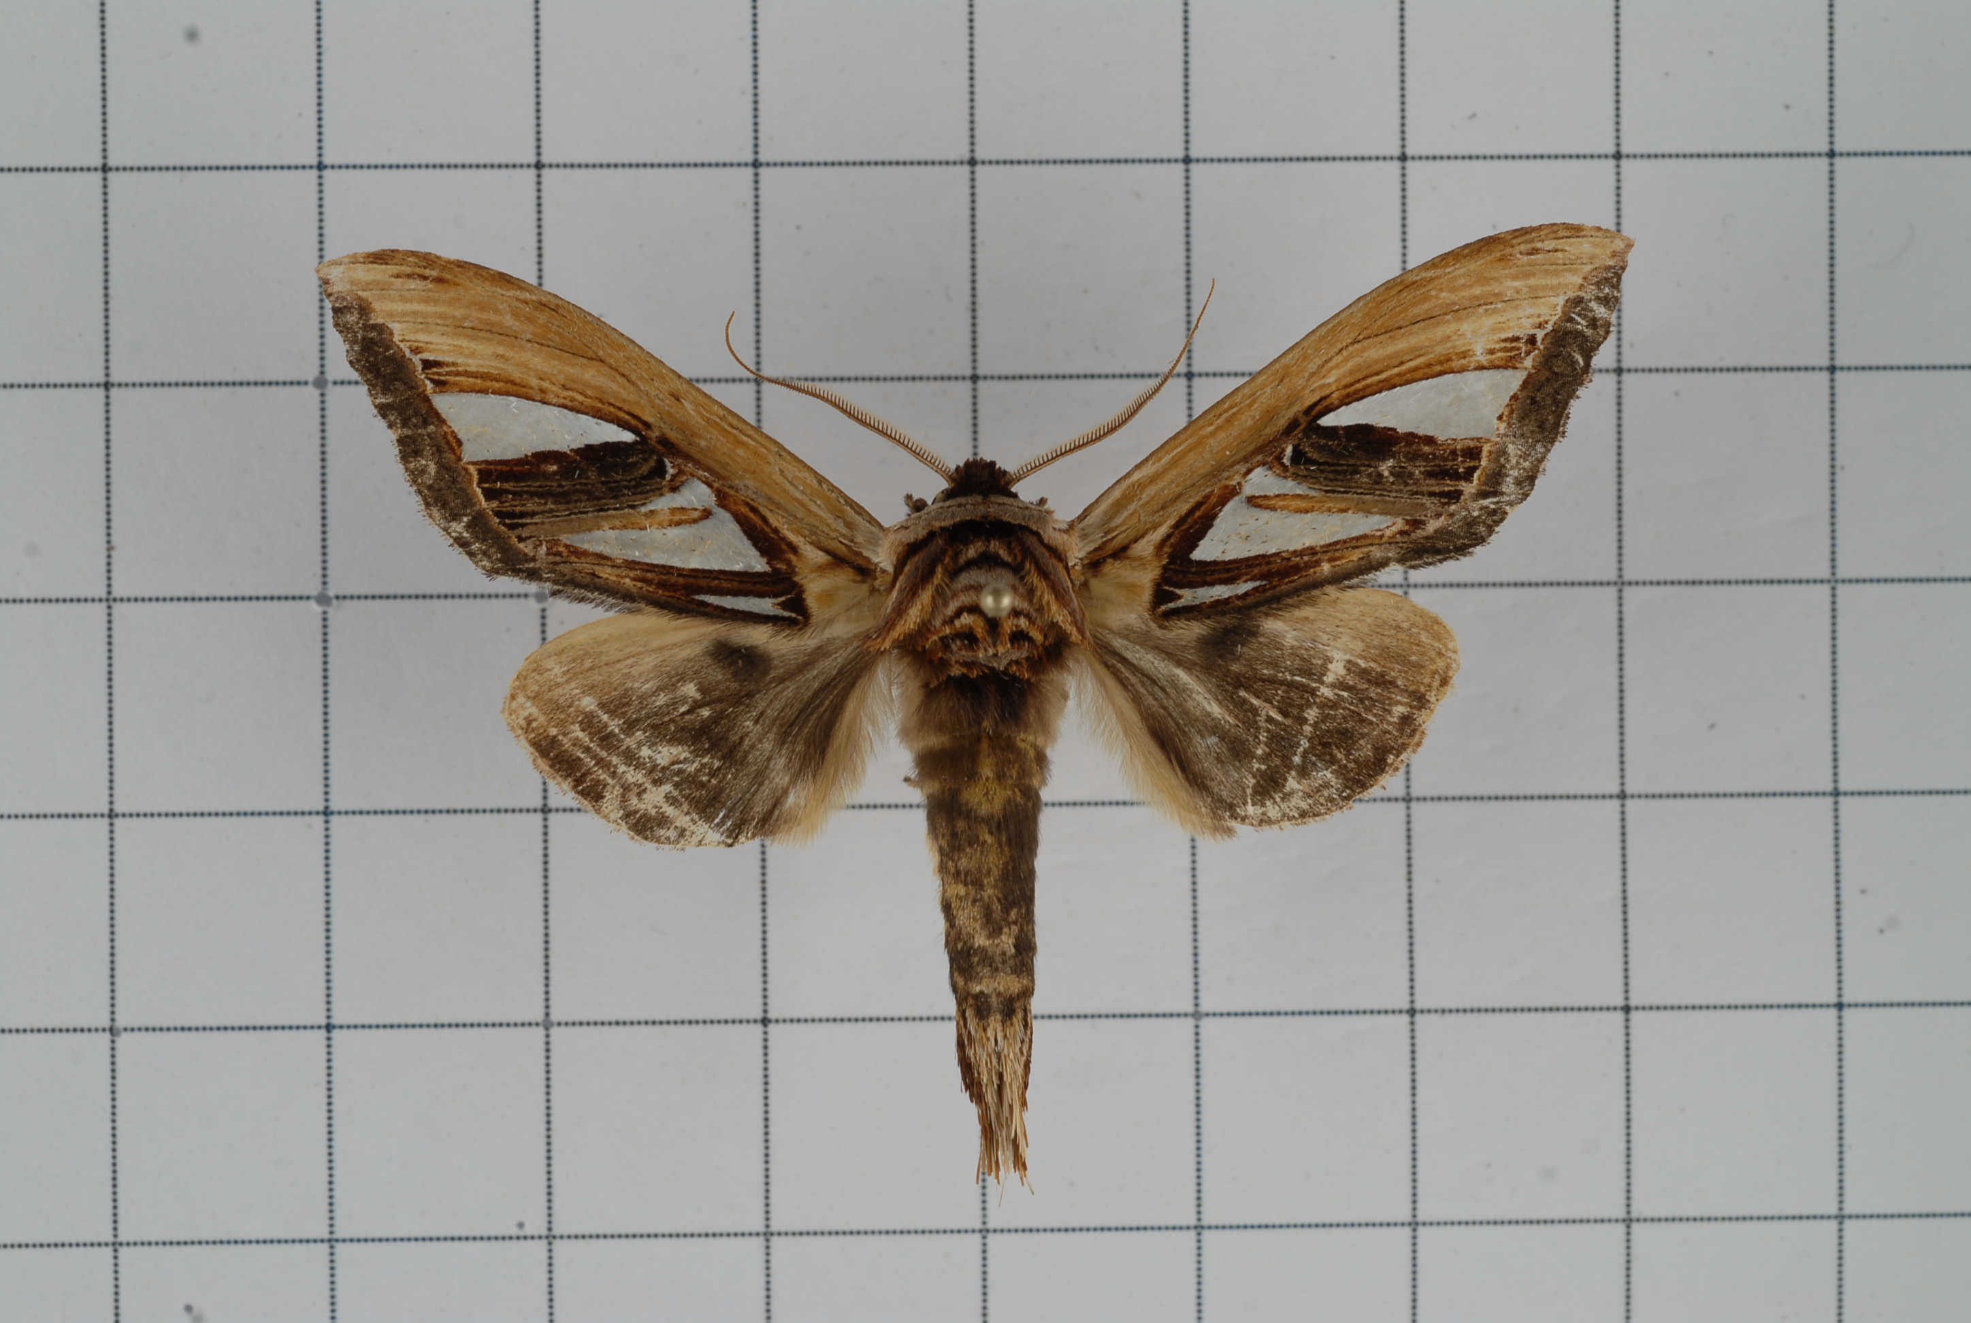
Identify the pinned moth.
Tarsolepis taiwana
